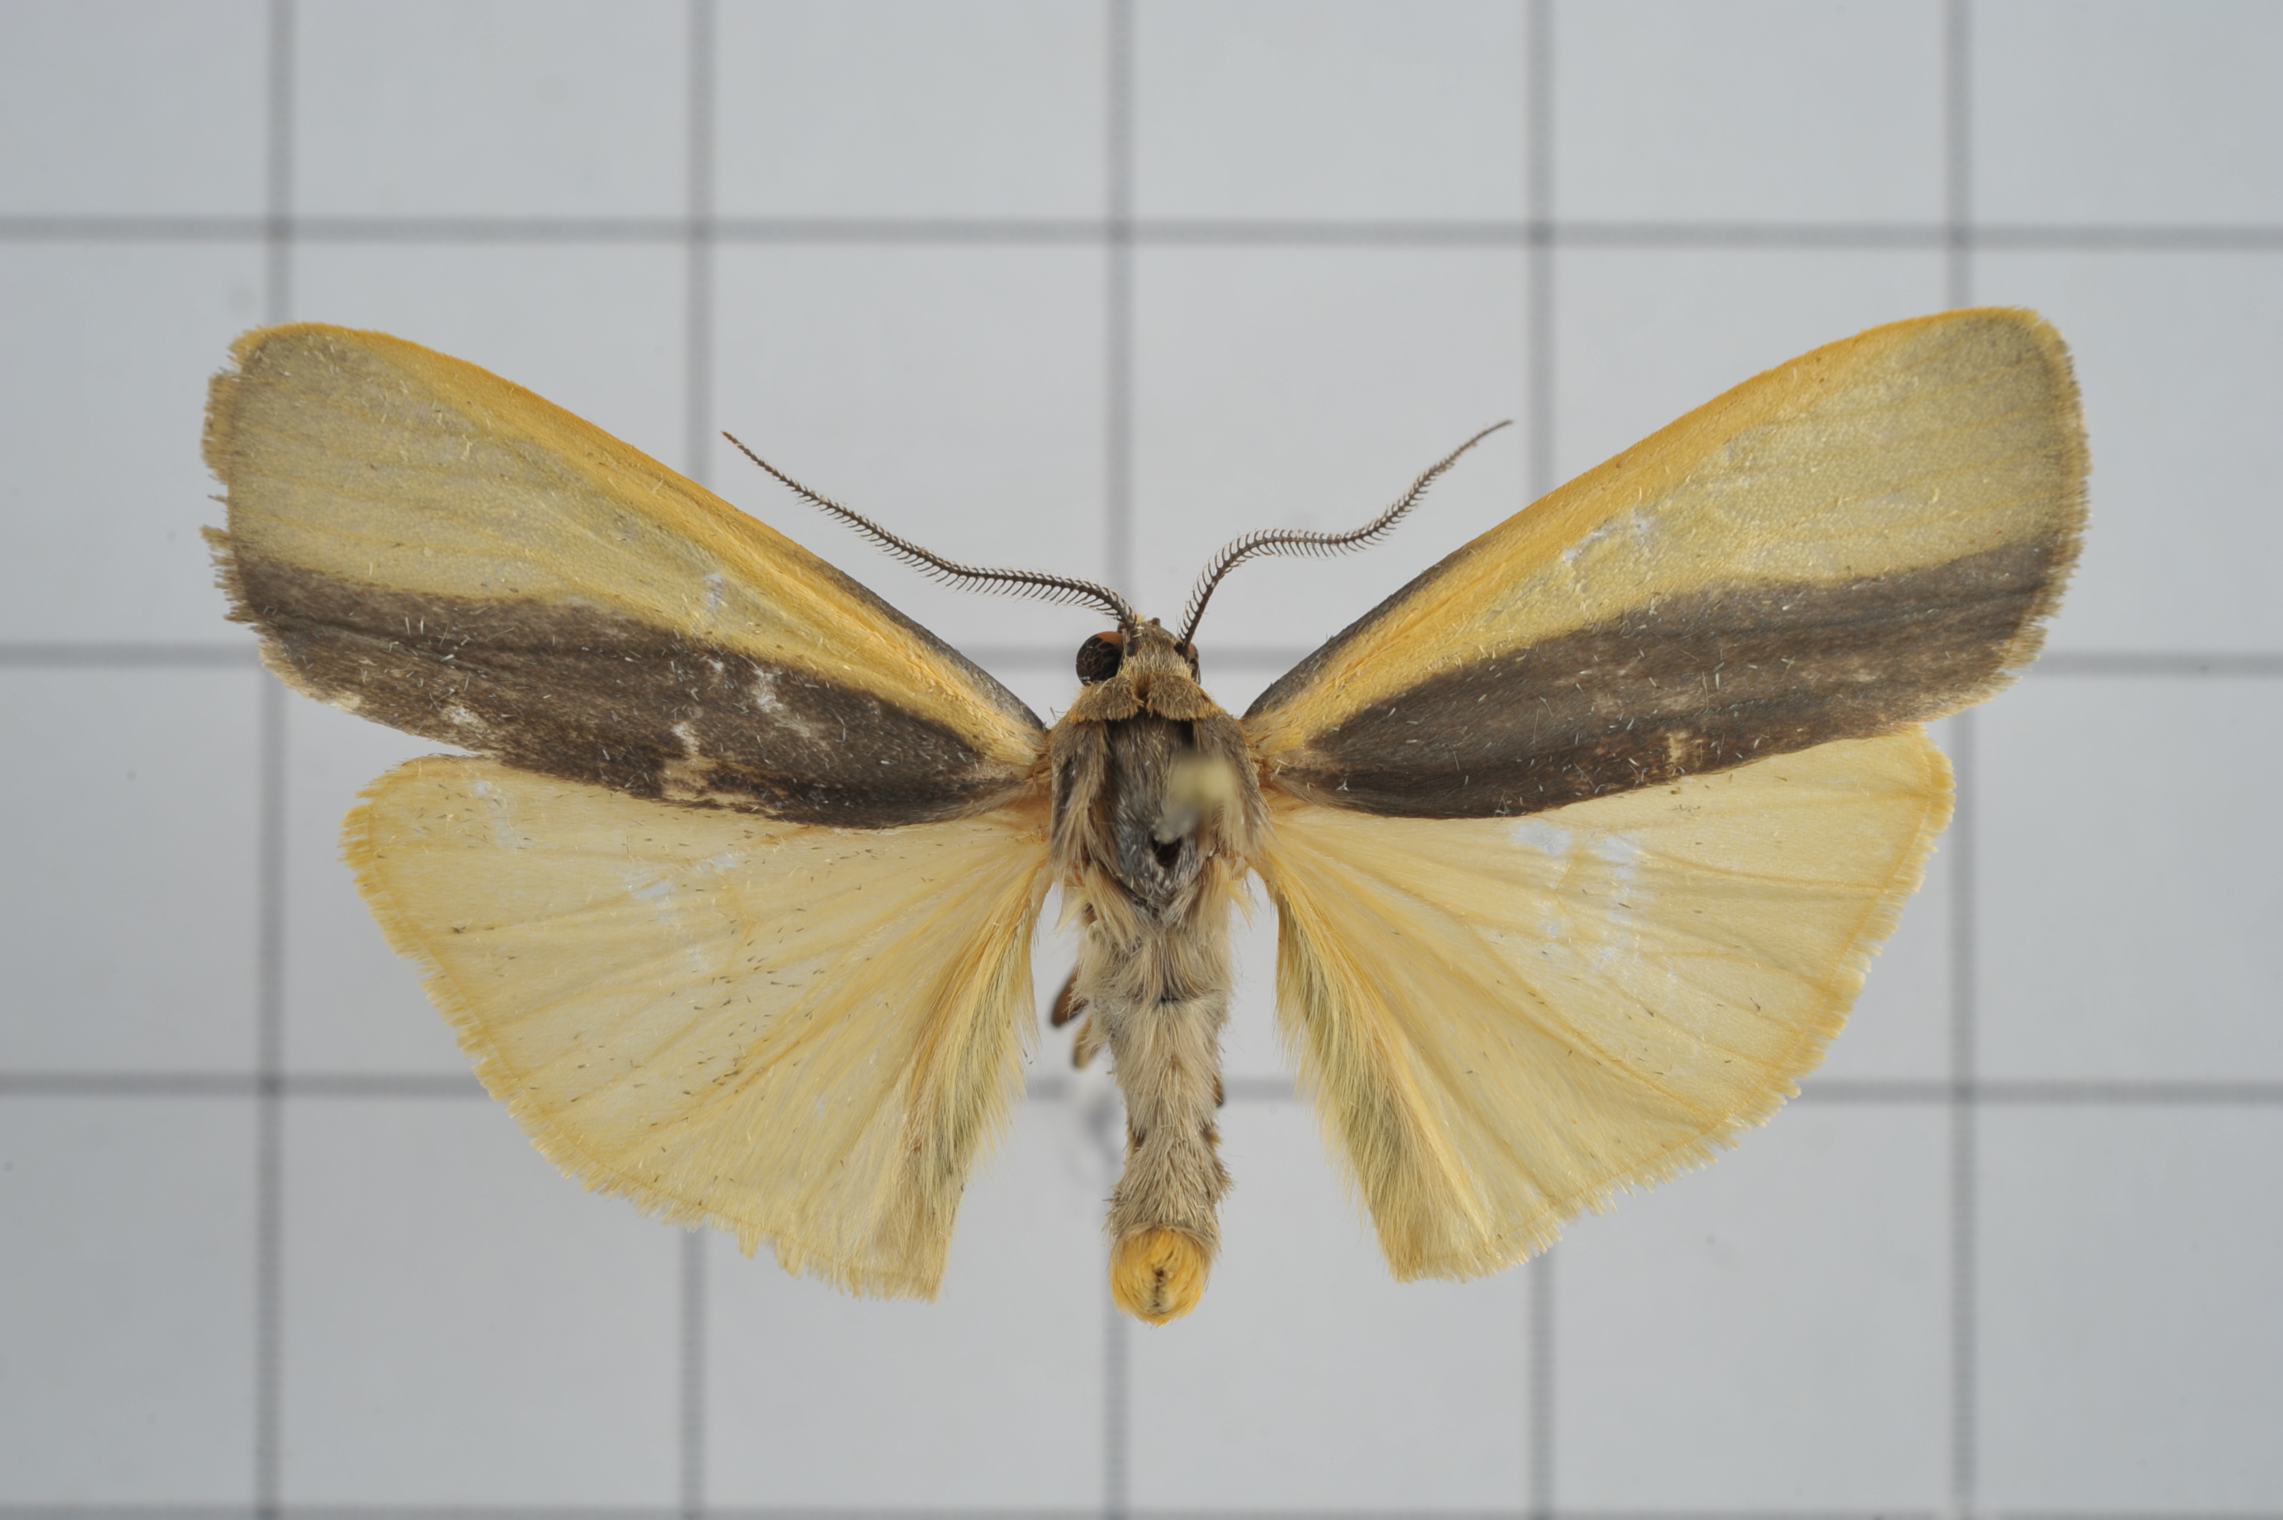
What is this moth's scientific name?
Hesudra divisa
